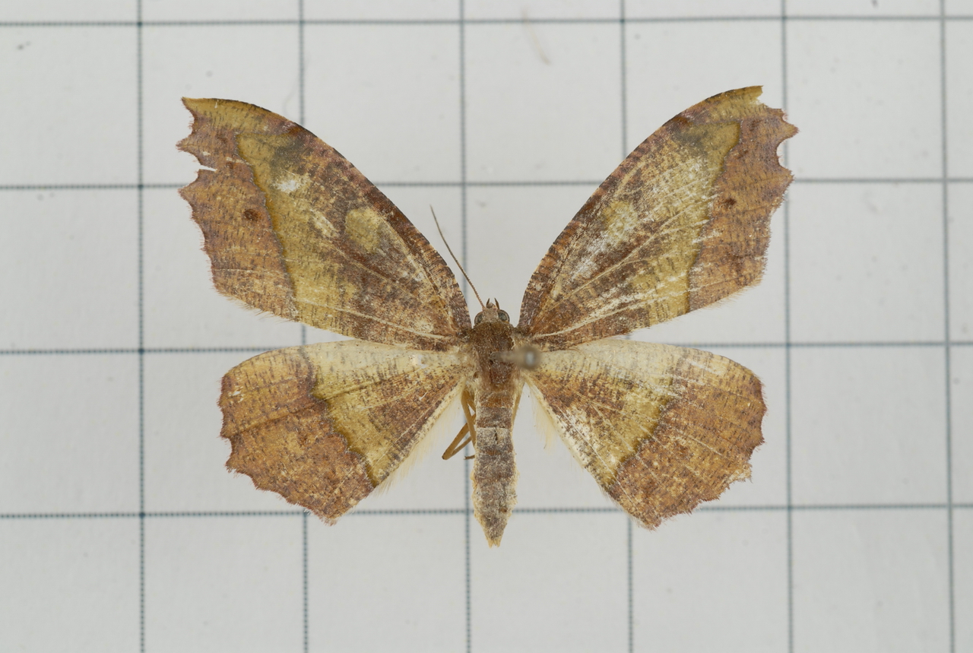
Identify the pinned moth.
Leptomiza calcearia calcearia
